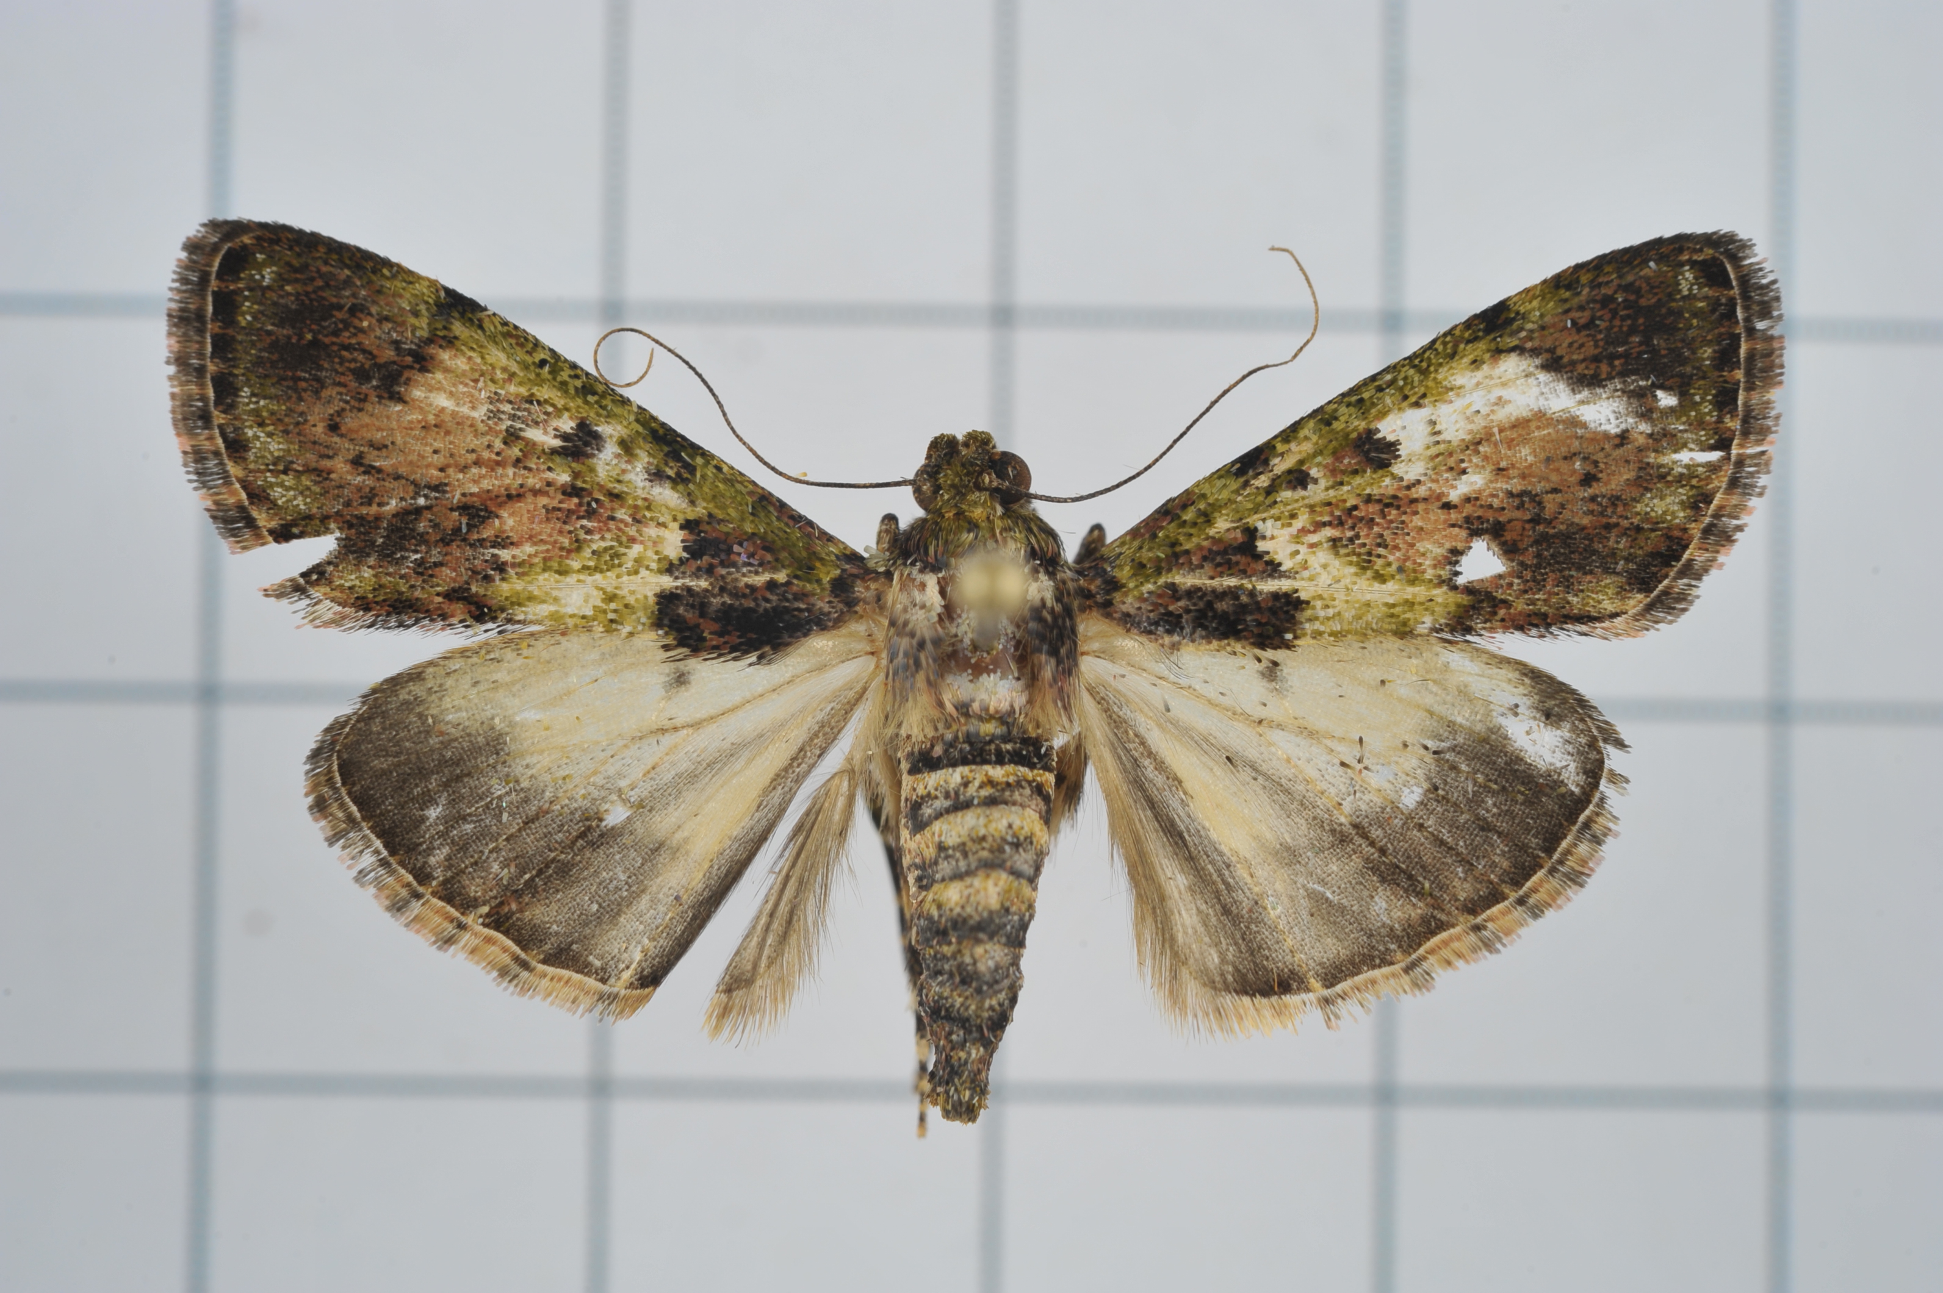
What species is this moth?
Teliphasa nubilosa
